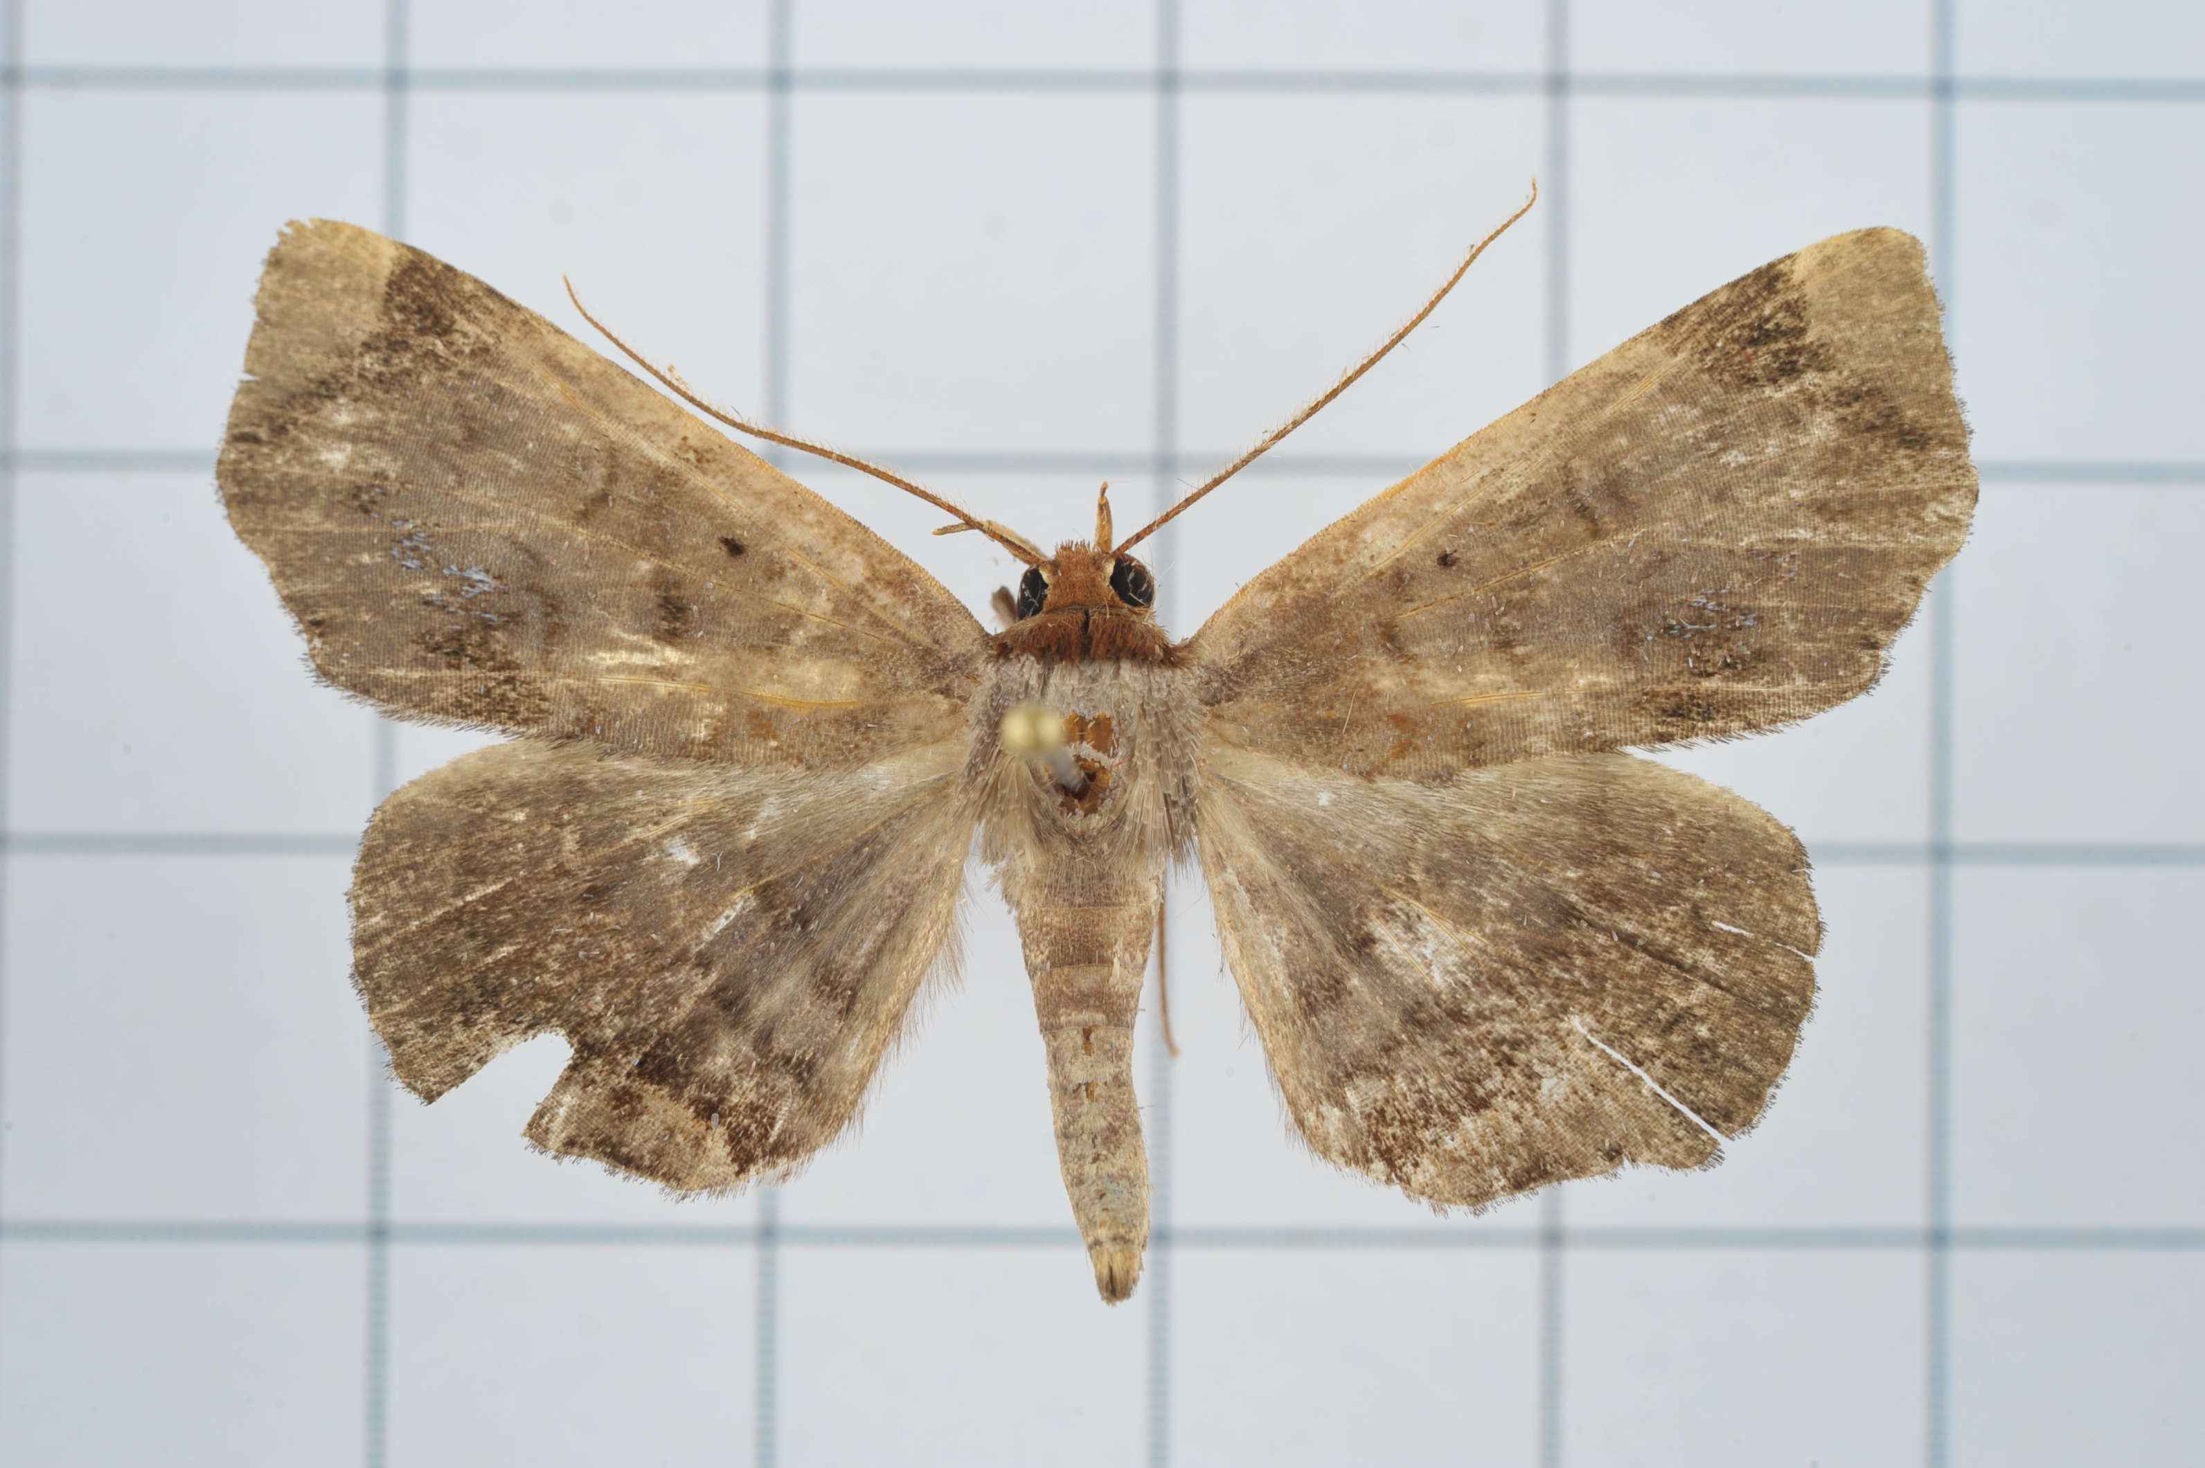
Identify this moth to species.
Mecodina albodentata
